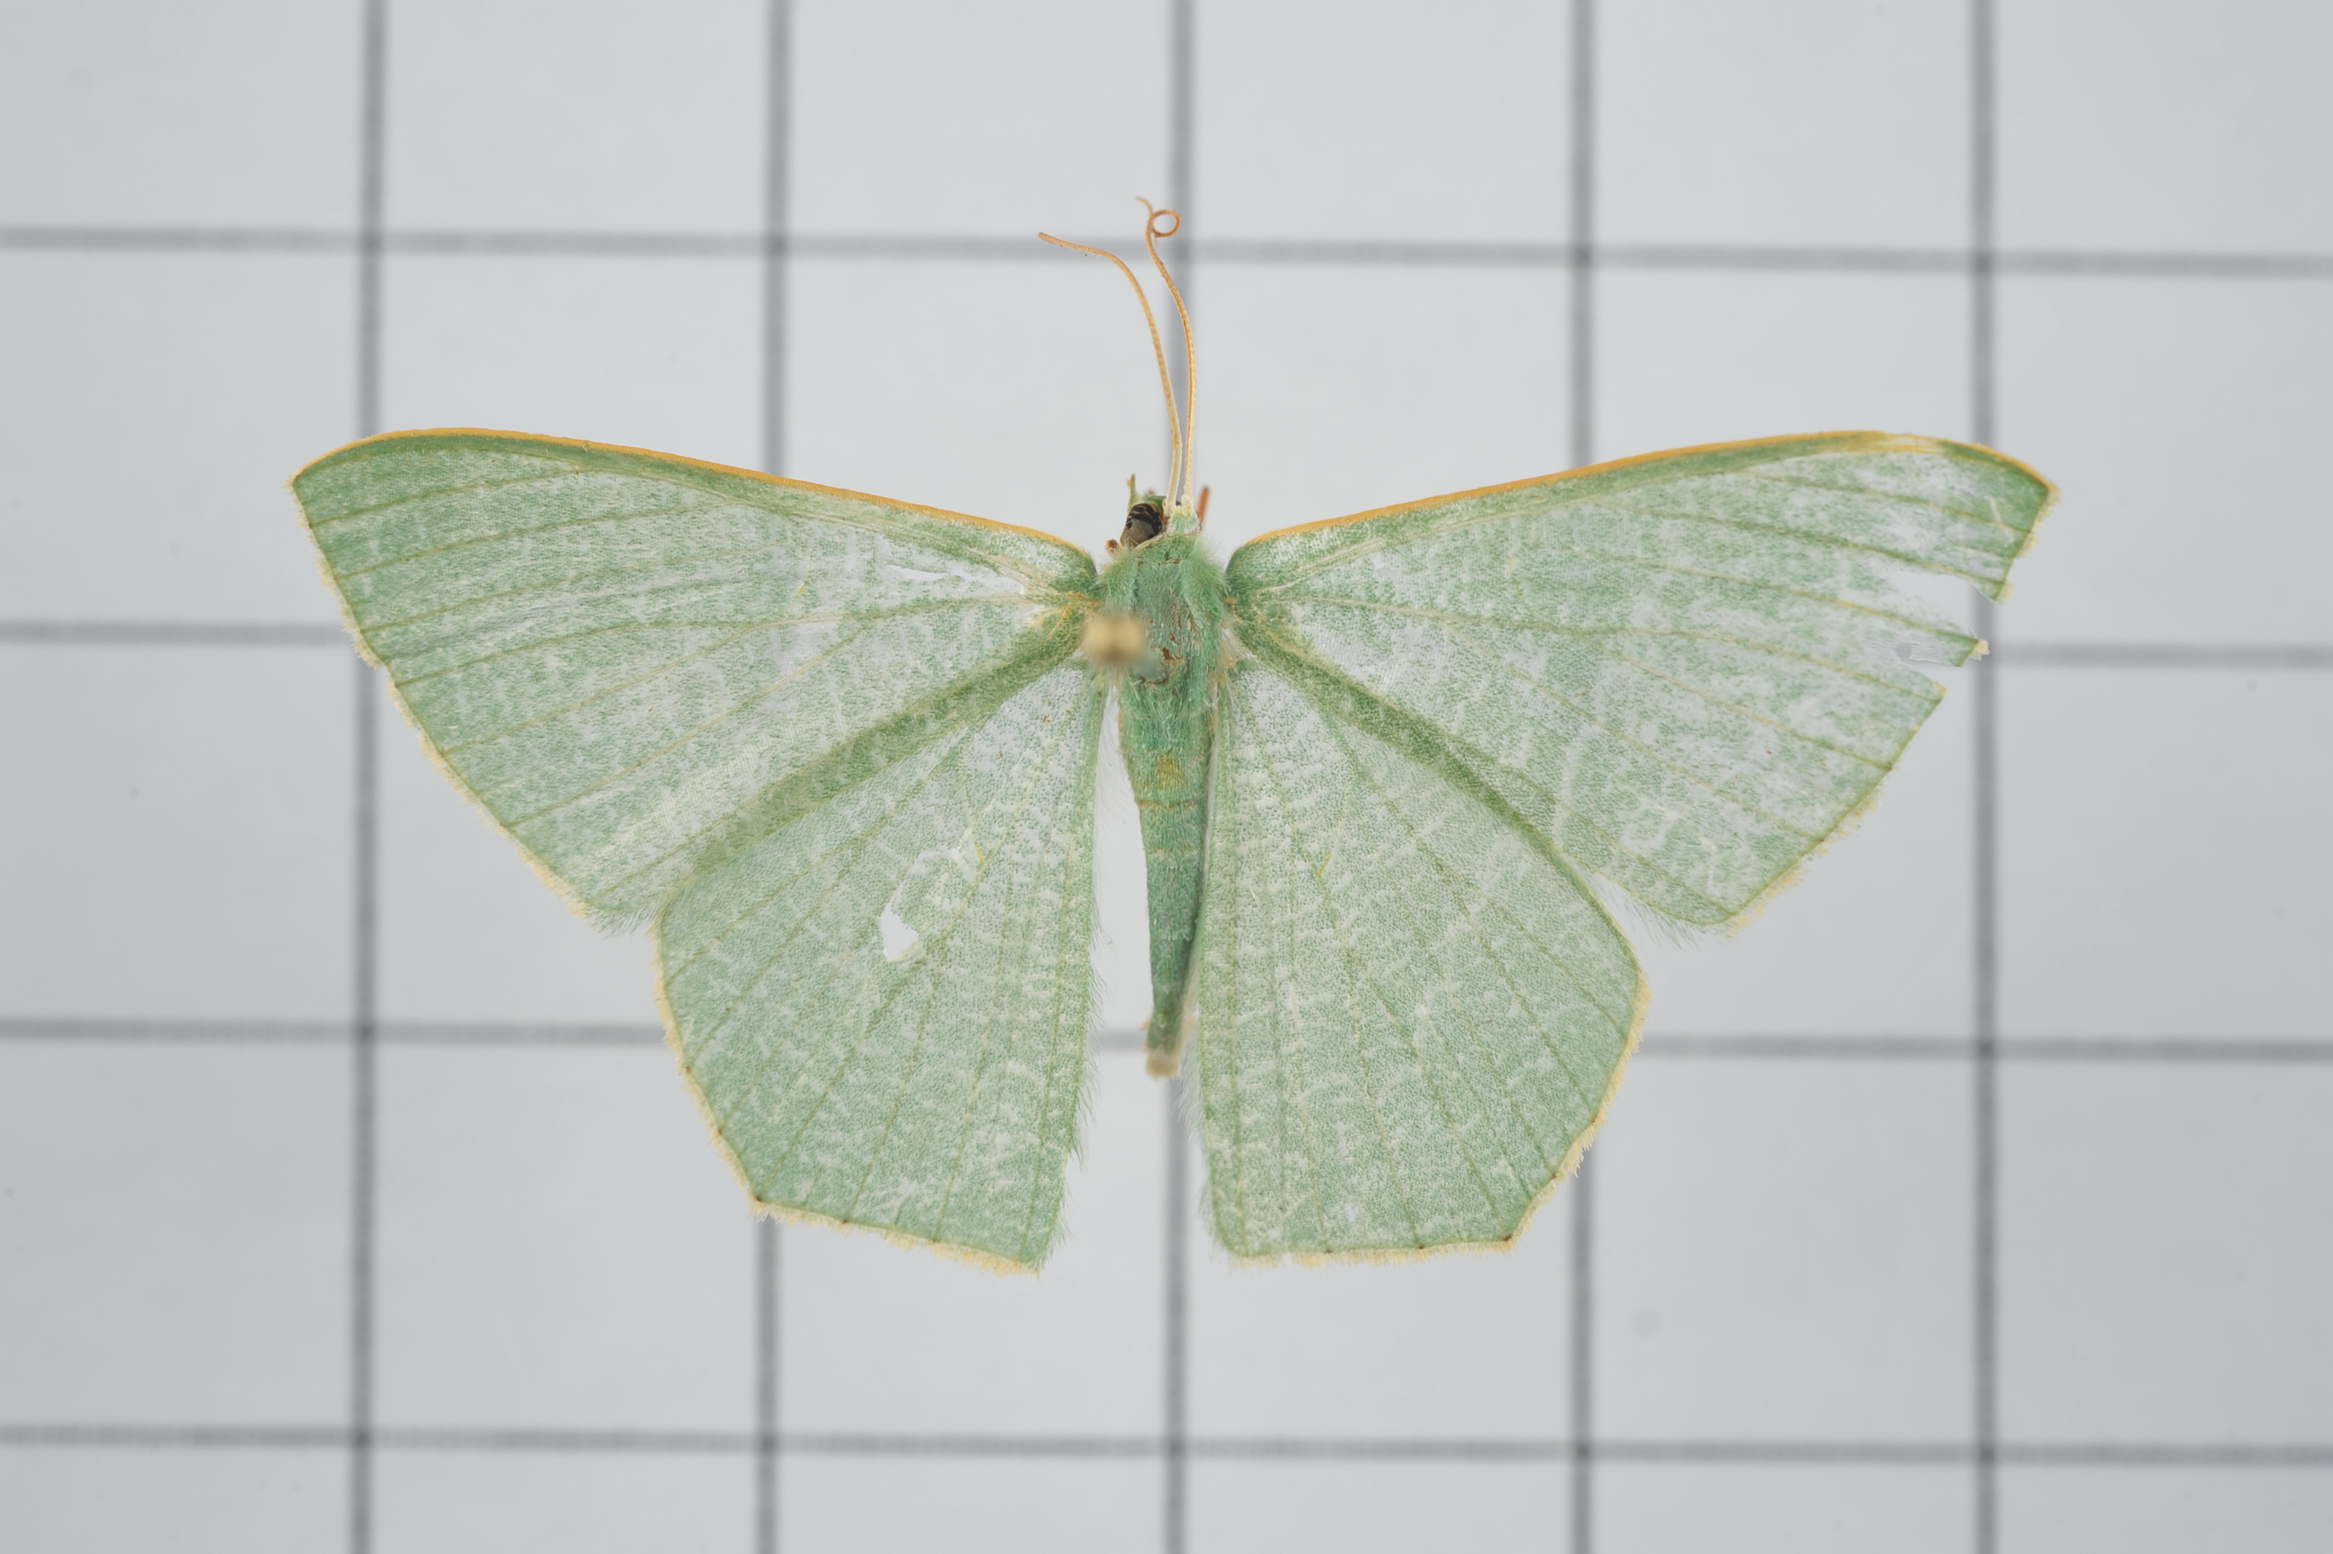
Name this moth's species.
Orothalassodes pervulgatus
